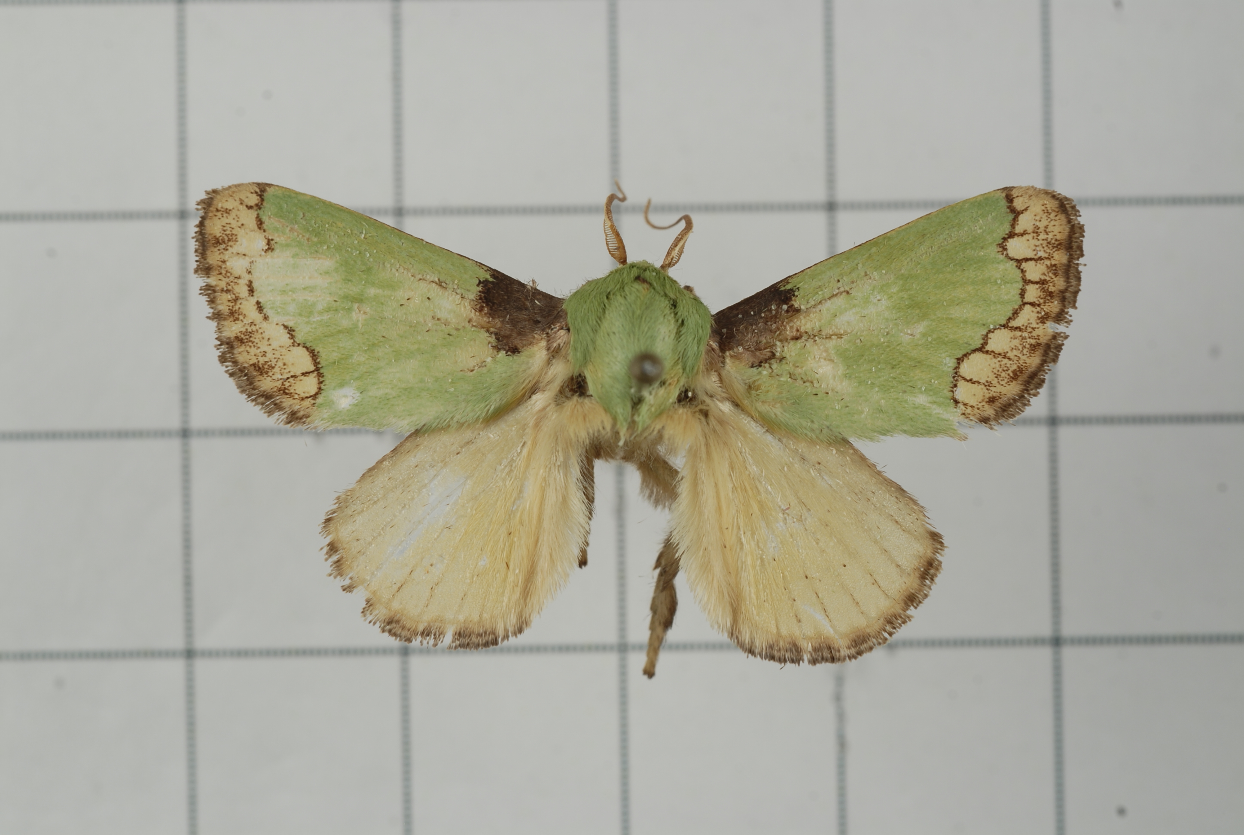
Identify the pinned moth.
Parasa consocia
